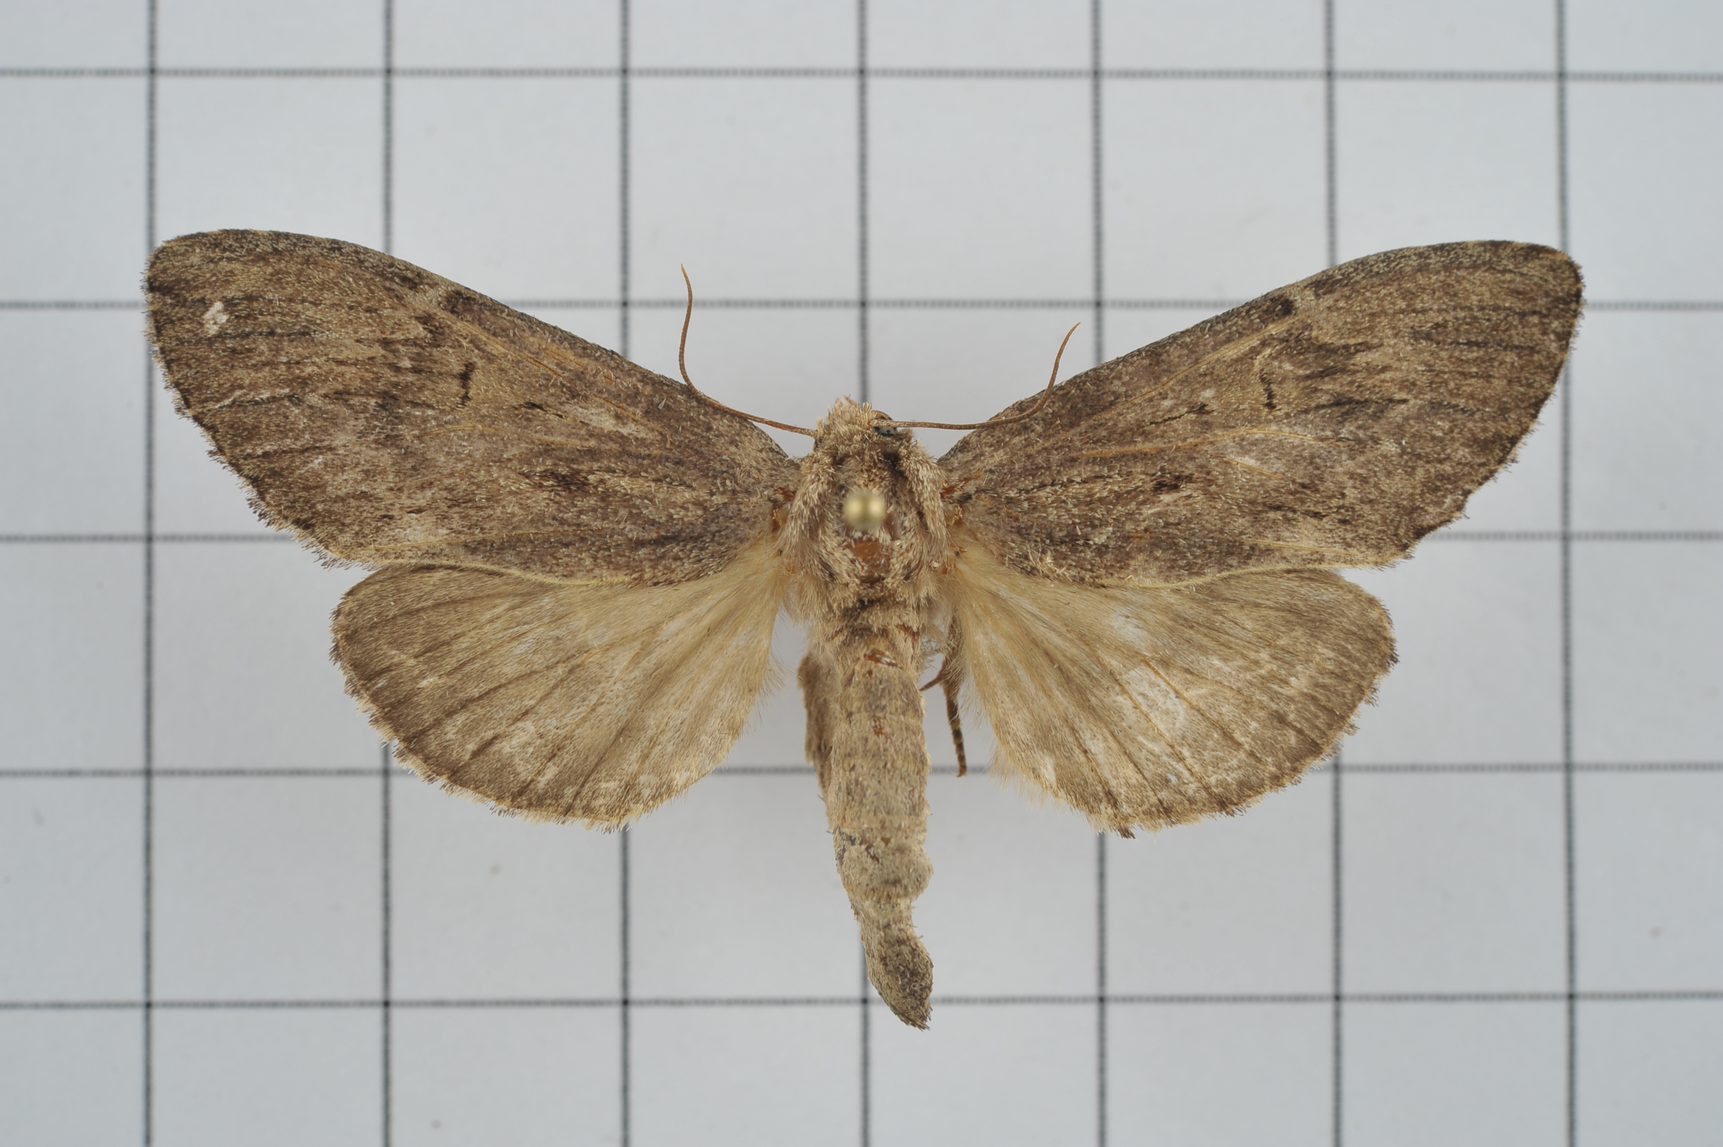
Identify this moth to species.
Allodontoides tenebrosa
